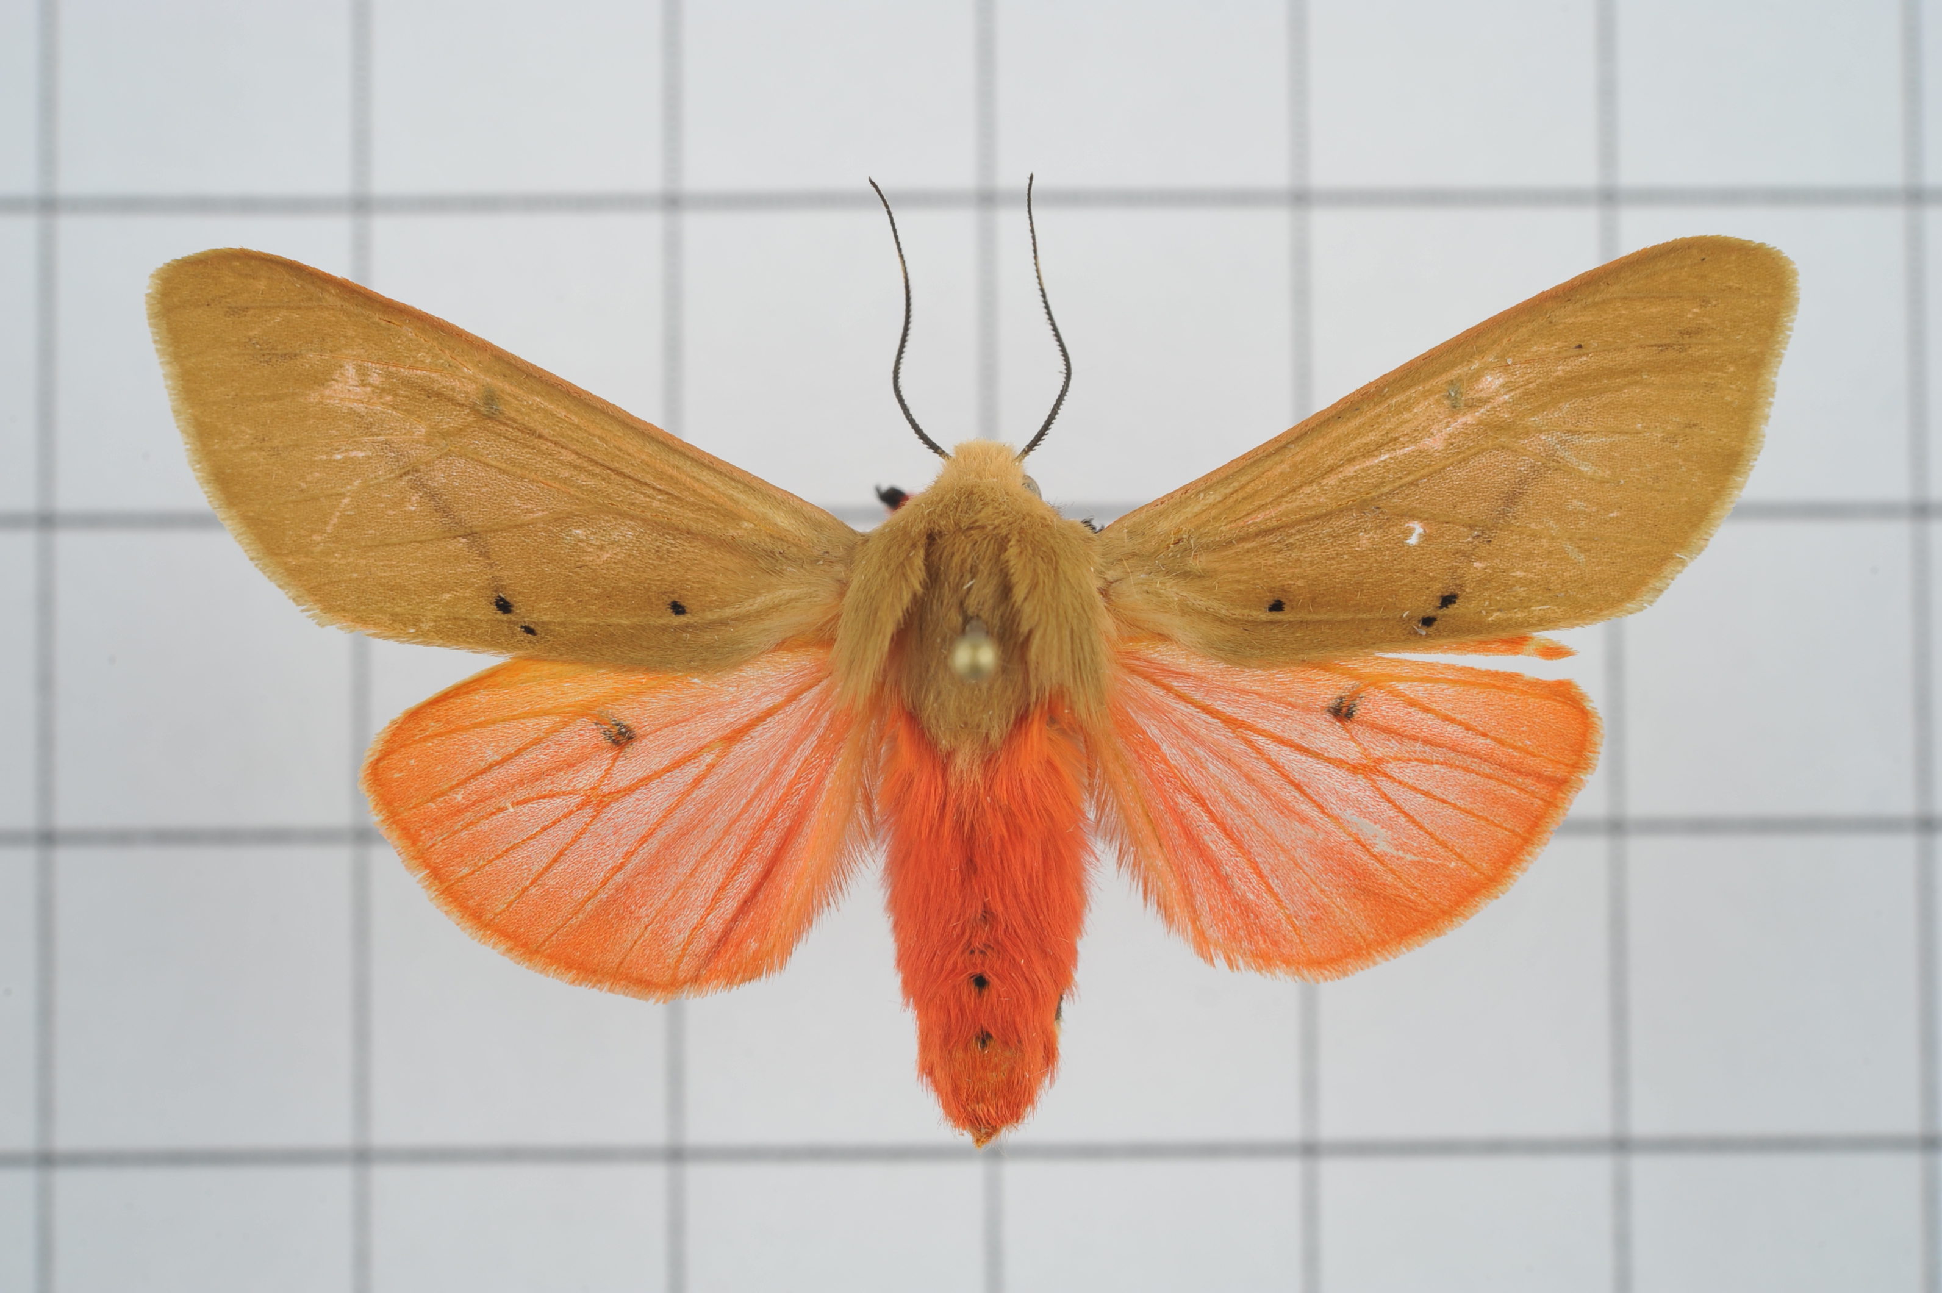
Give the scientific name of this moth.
Spilarctia wilemani
